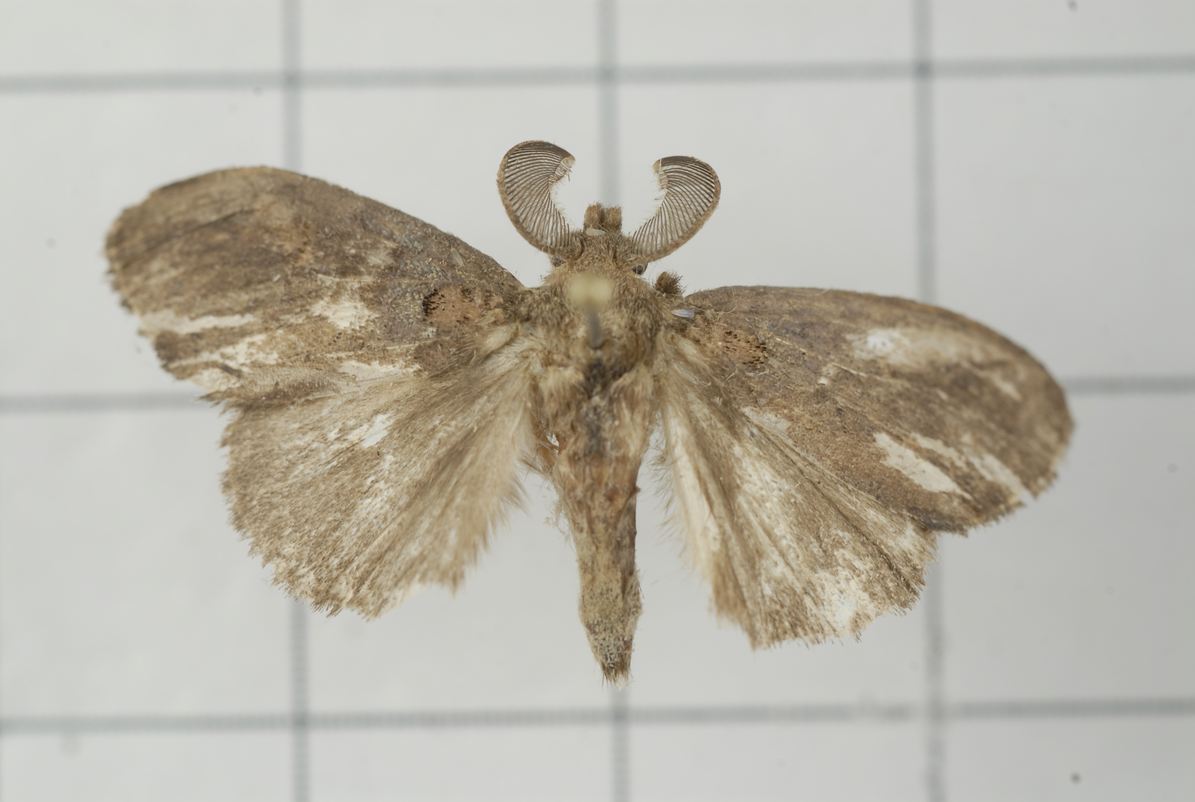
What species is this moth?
Olene dudgeoni
